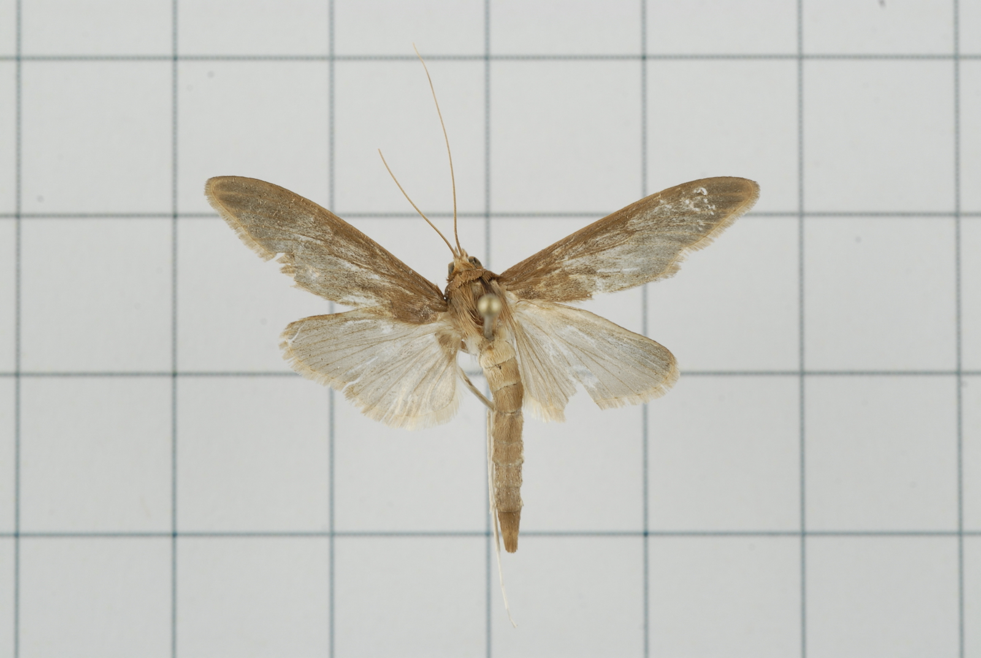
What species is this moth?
Circobotys aurealis
